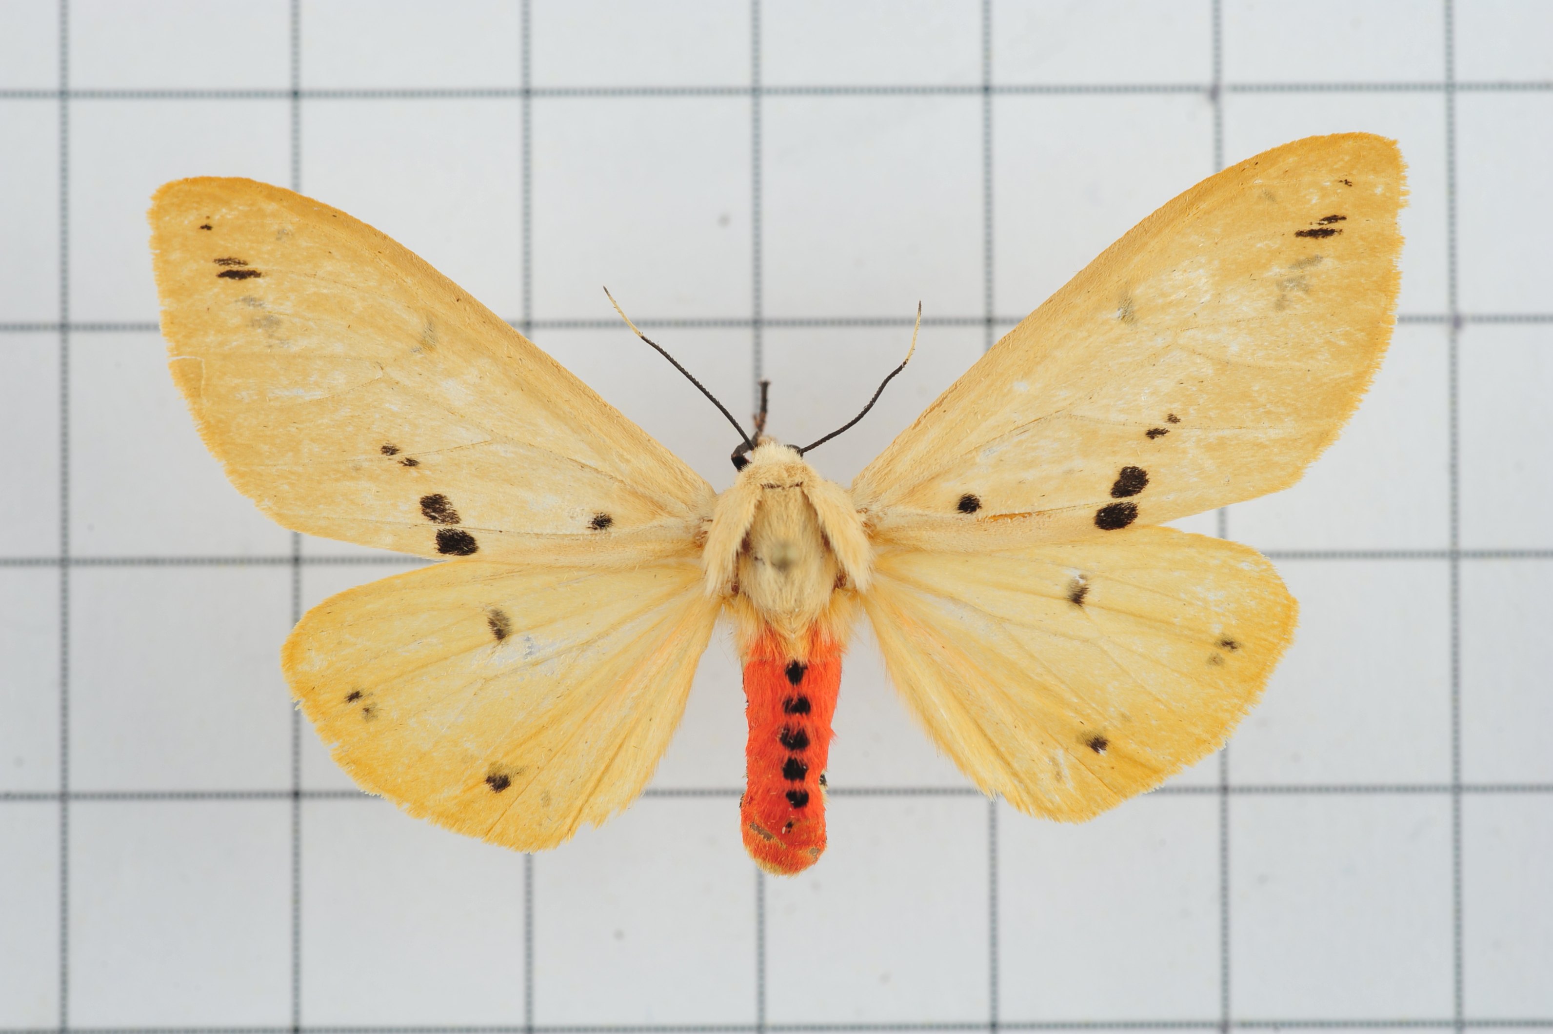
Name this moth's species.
Spilarctia nydia werneri
